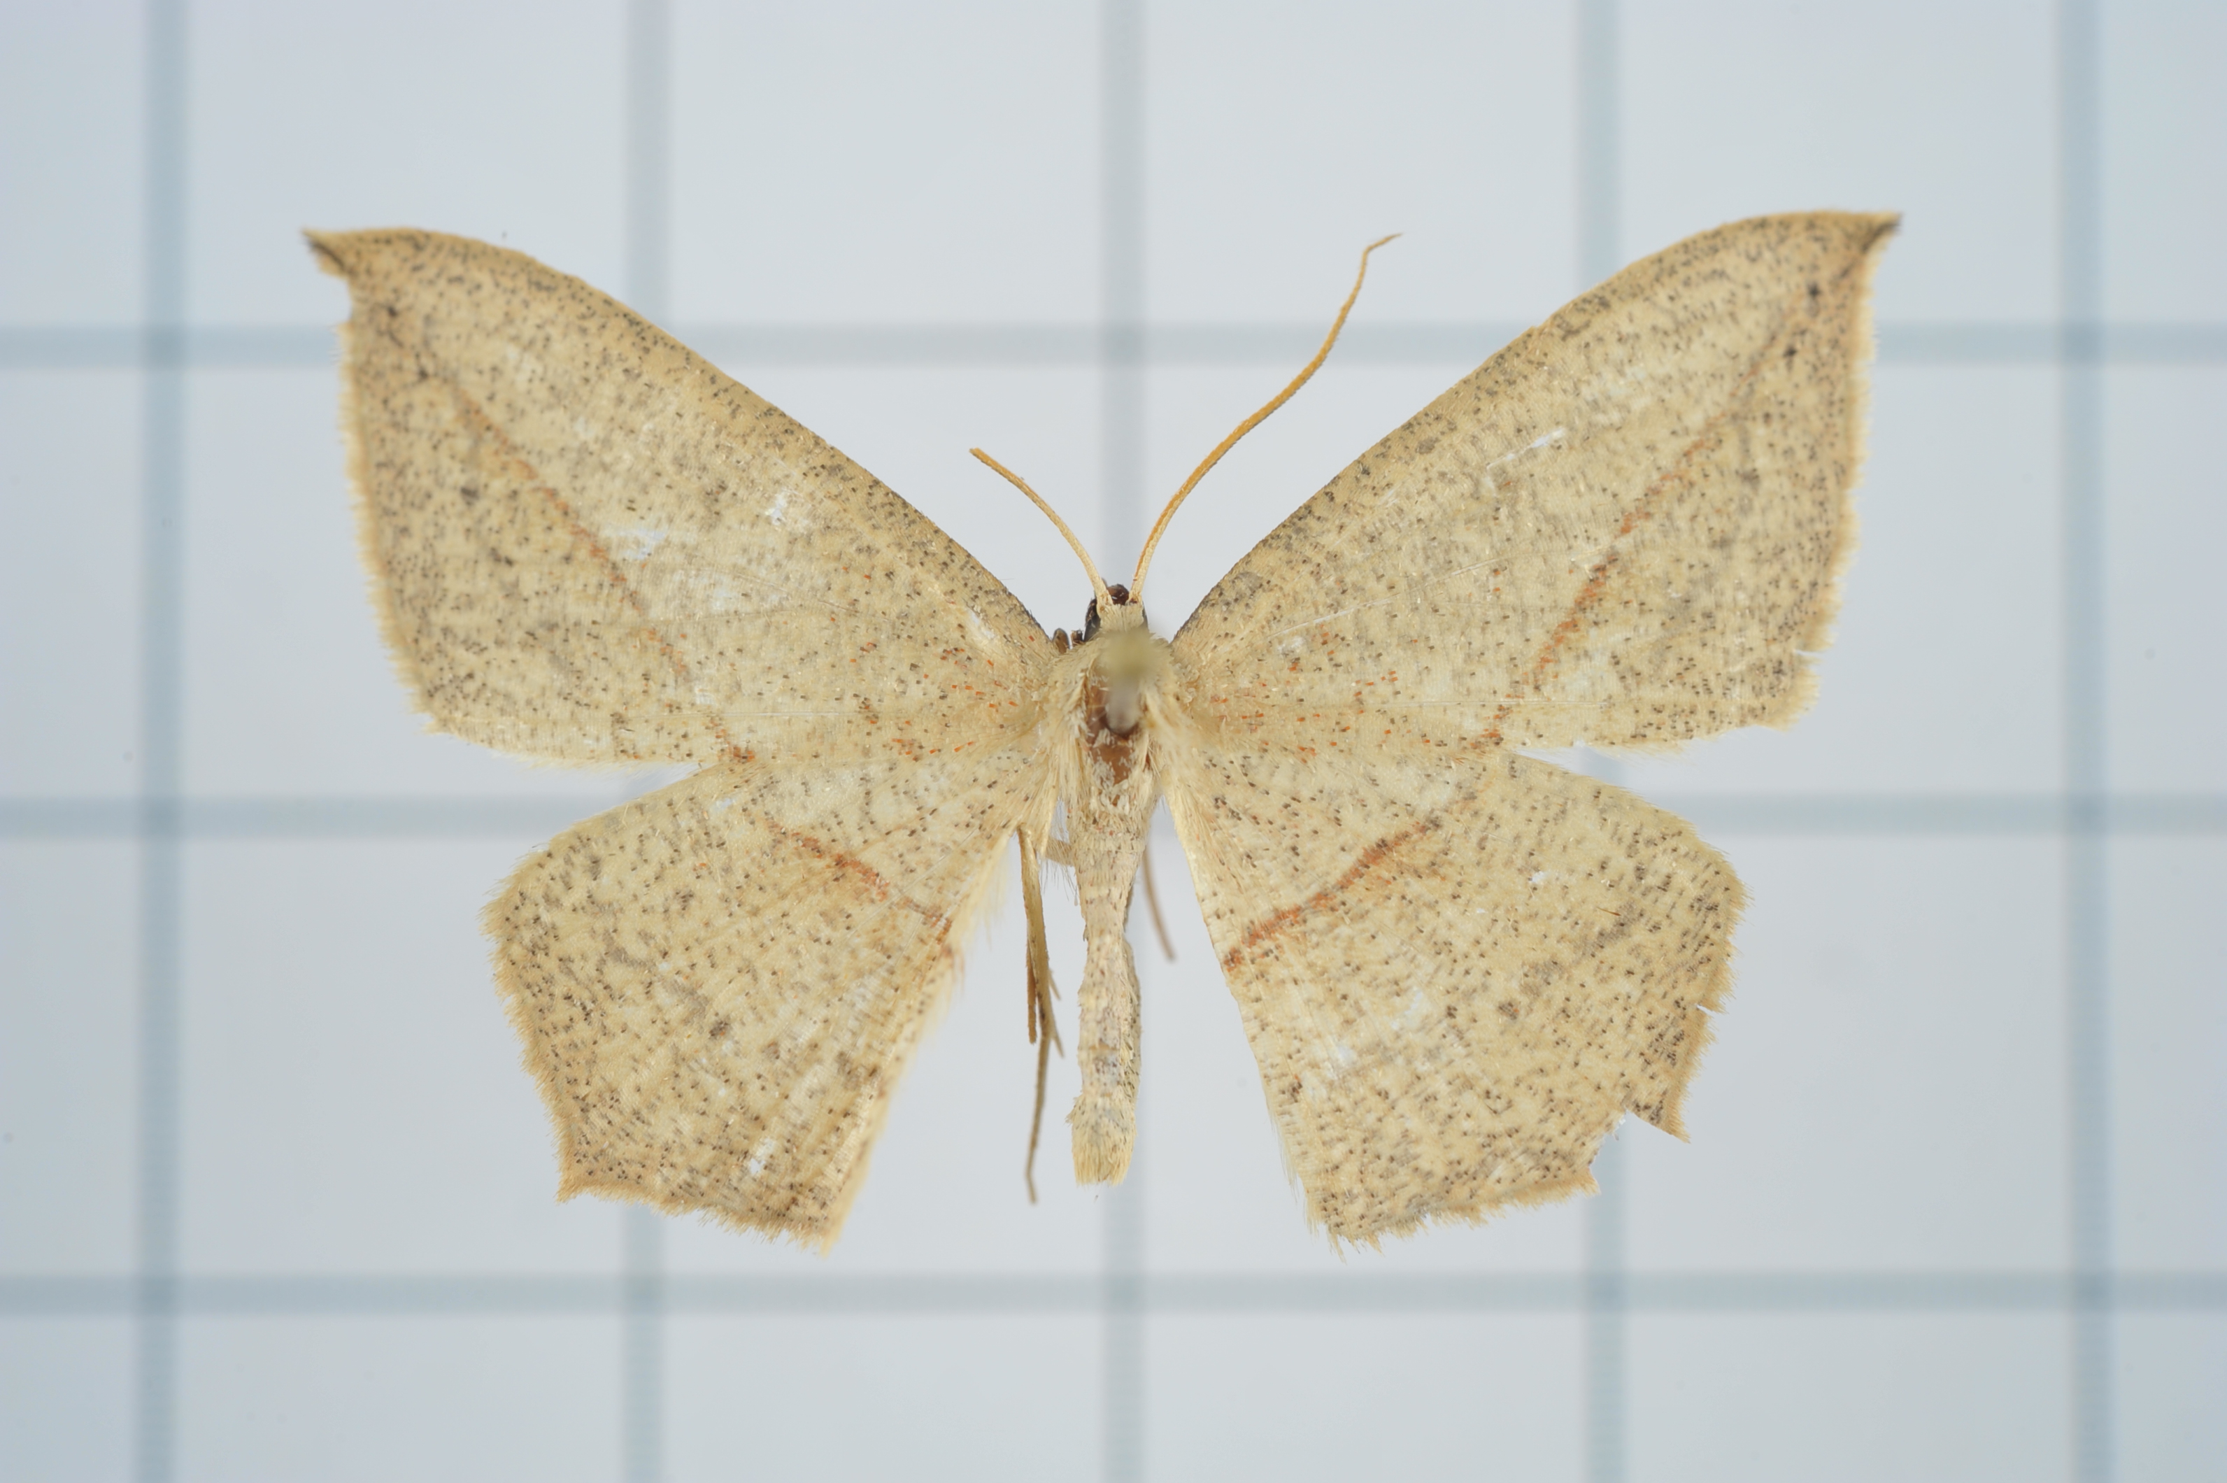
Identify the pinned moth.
Timandra stueningi
